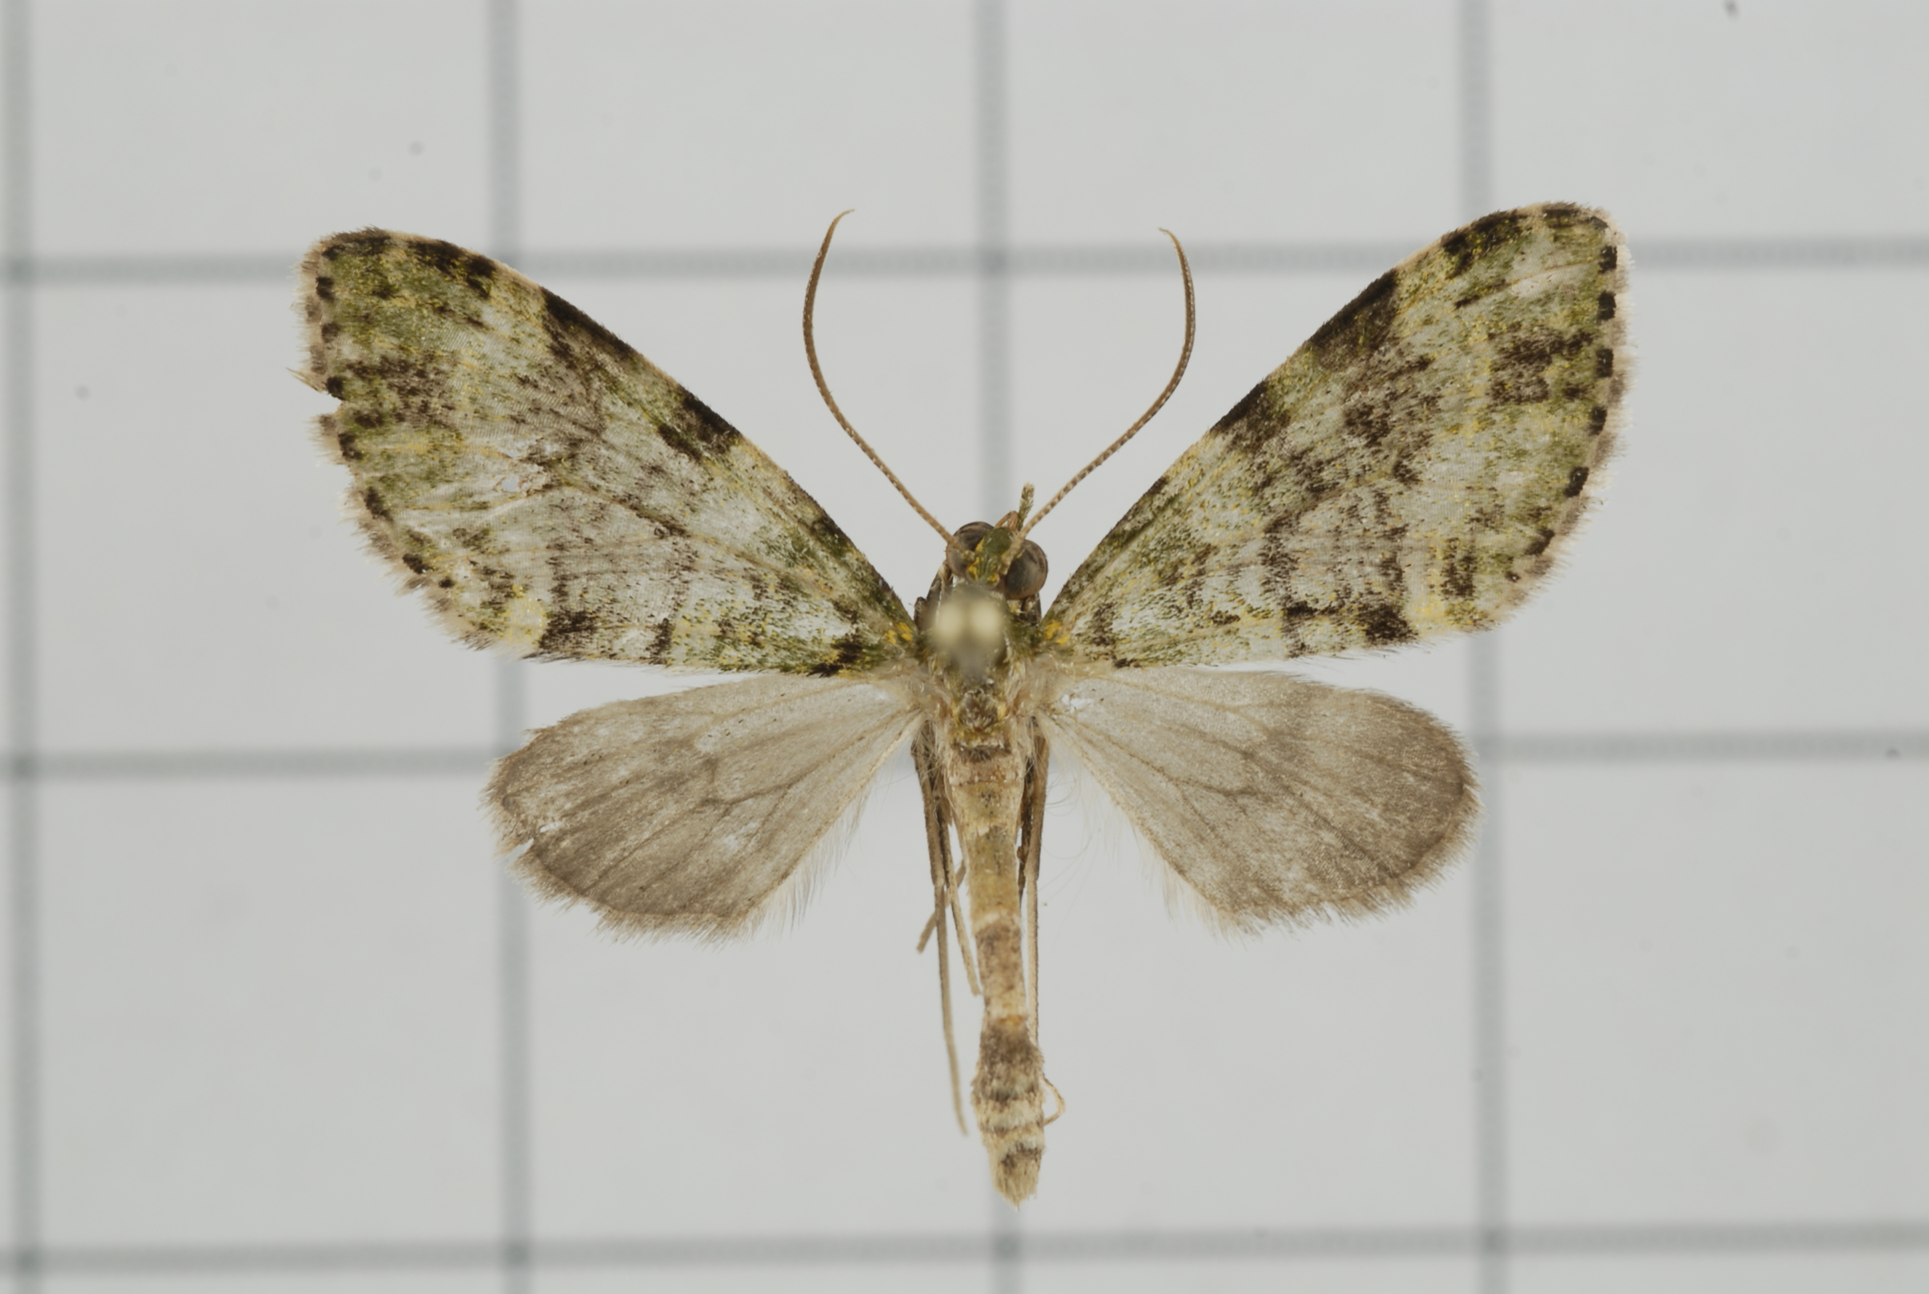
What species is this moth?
Hypocometa clauda
